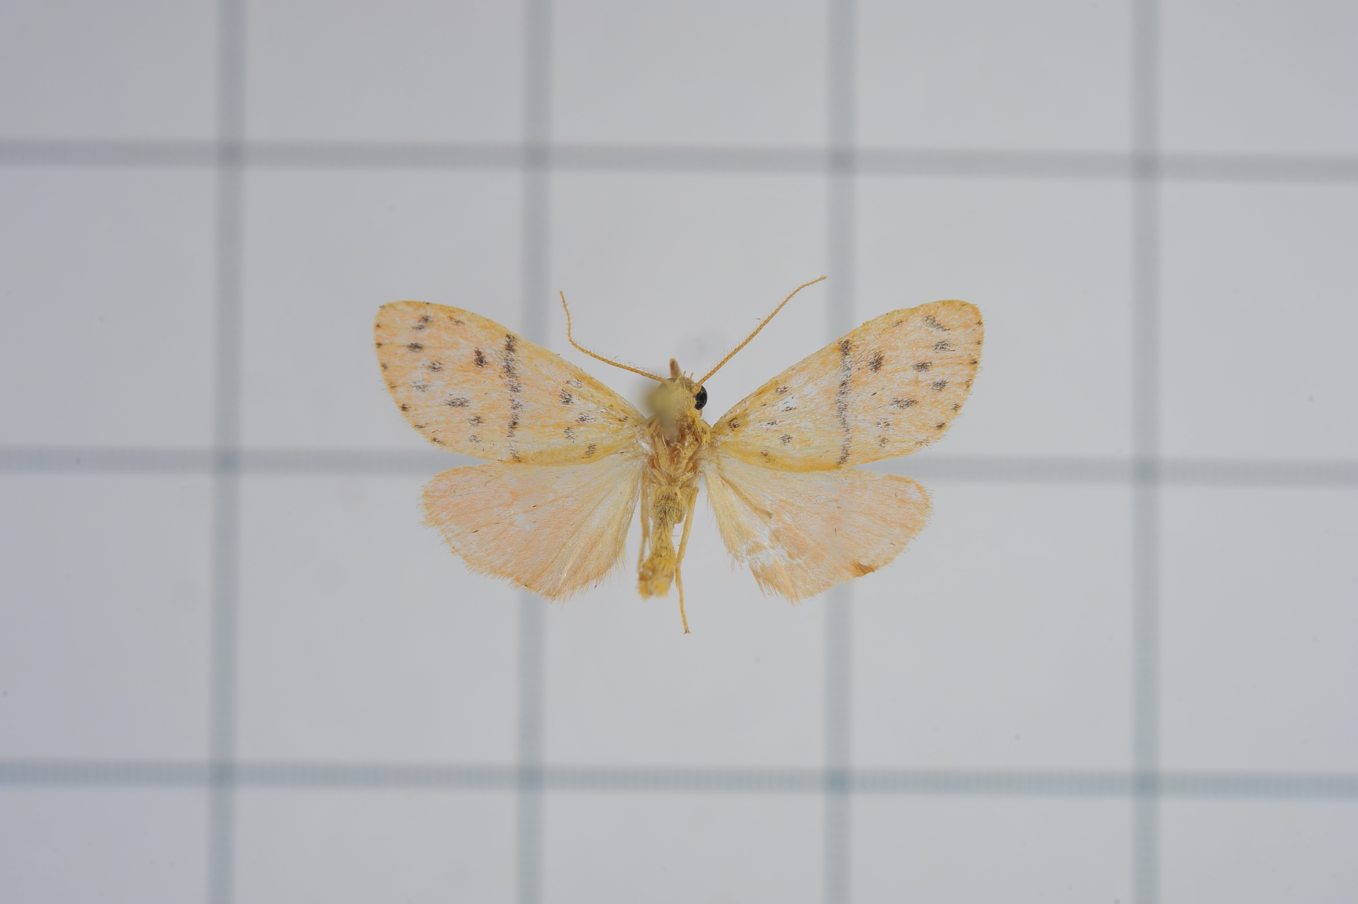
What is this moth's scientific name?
Miltochrista arcuata
